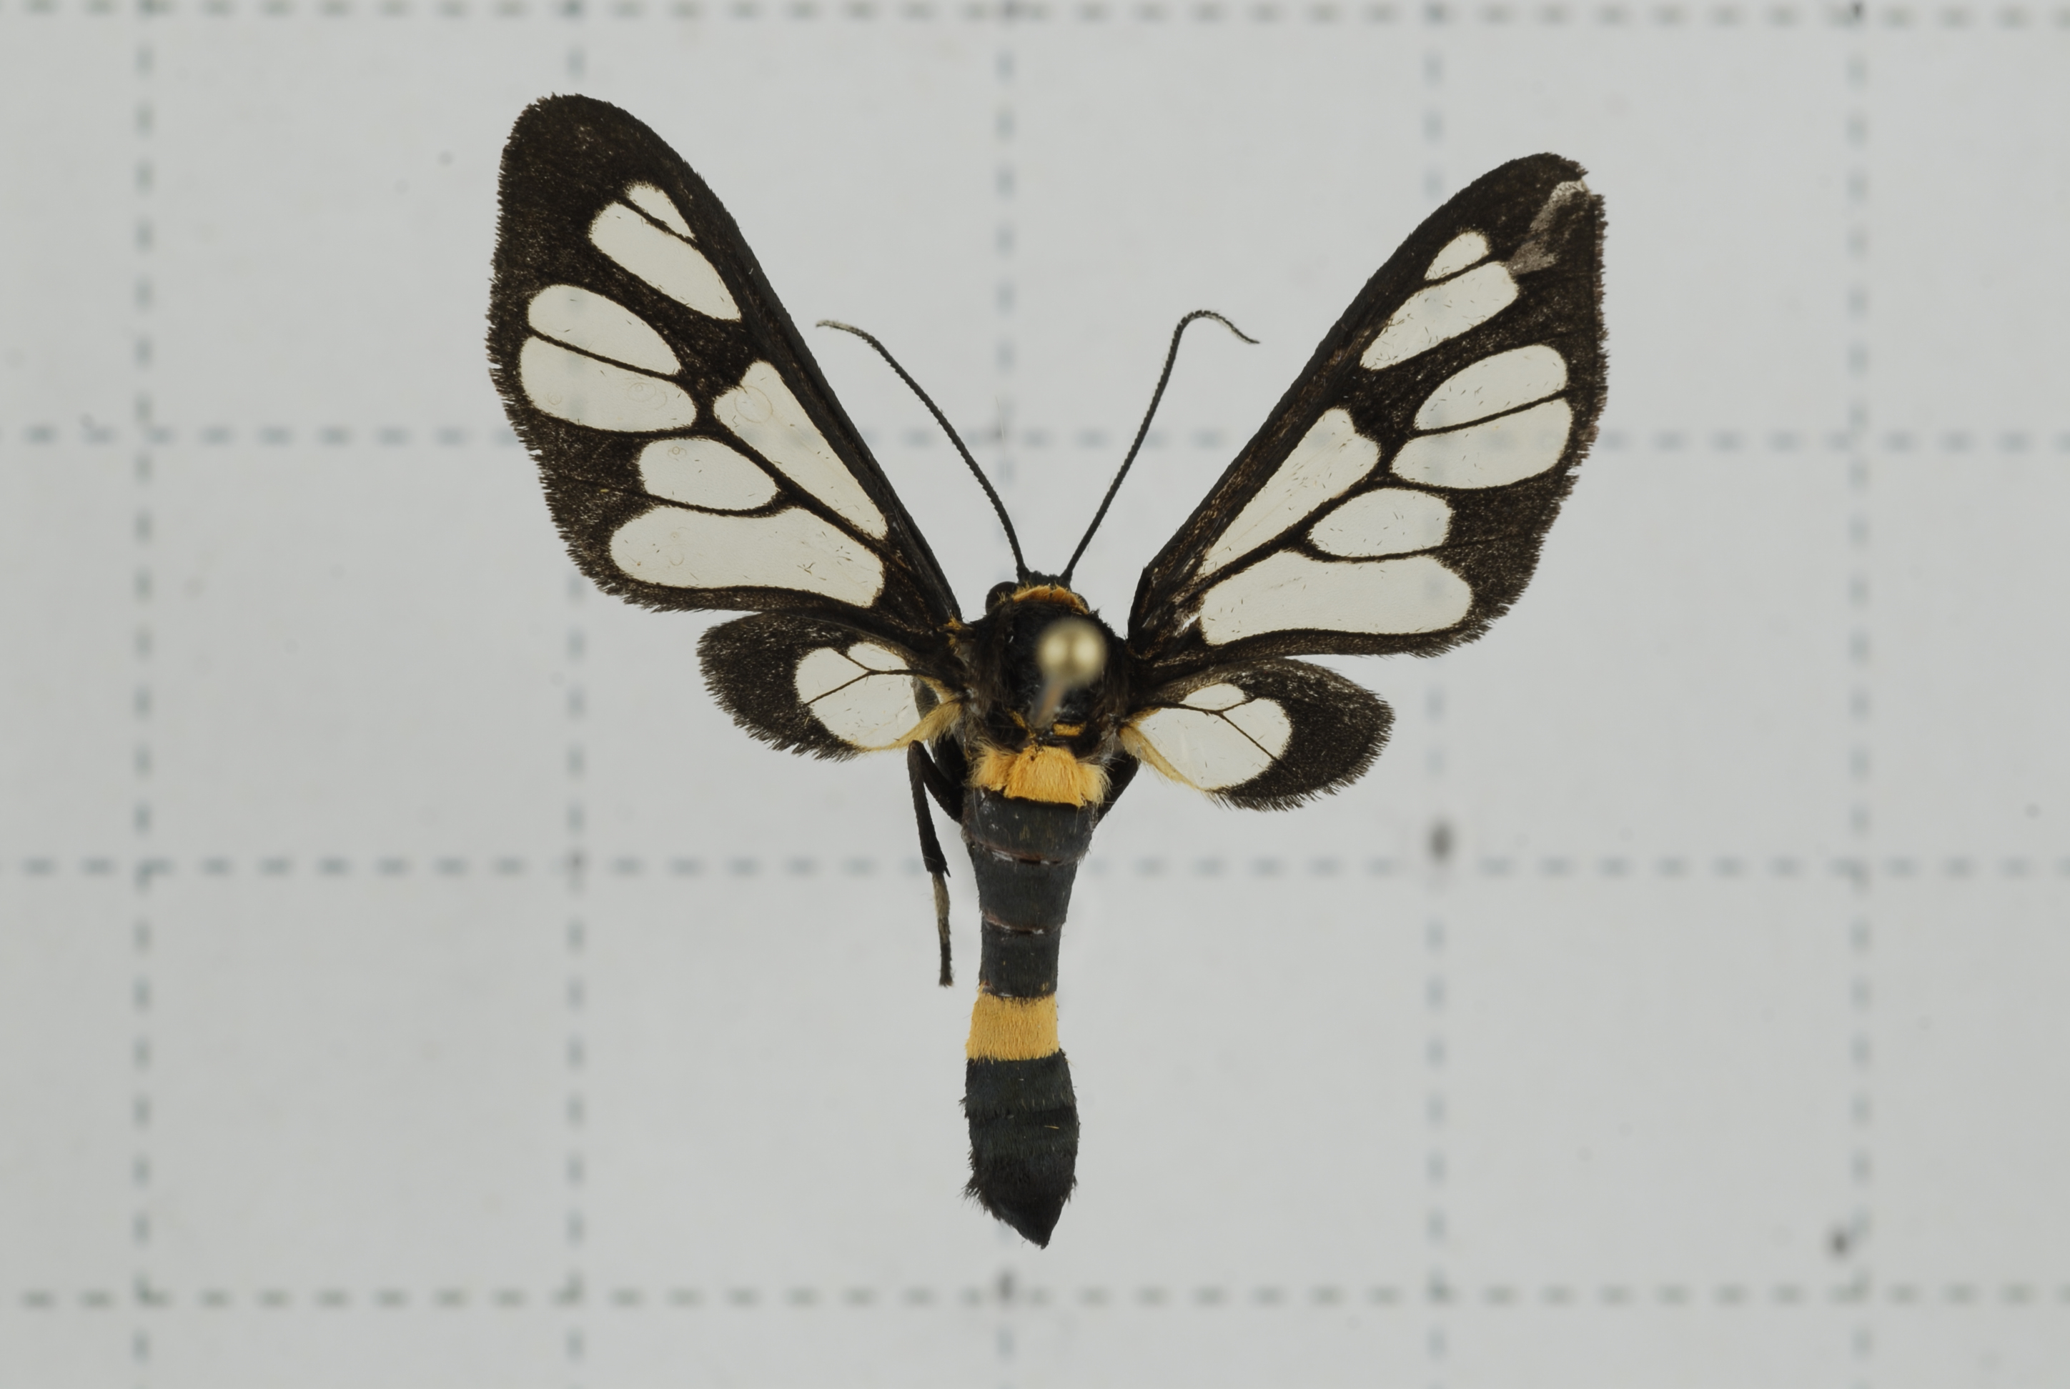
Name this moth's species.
Syntomoides imaon
